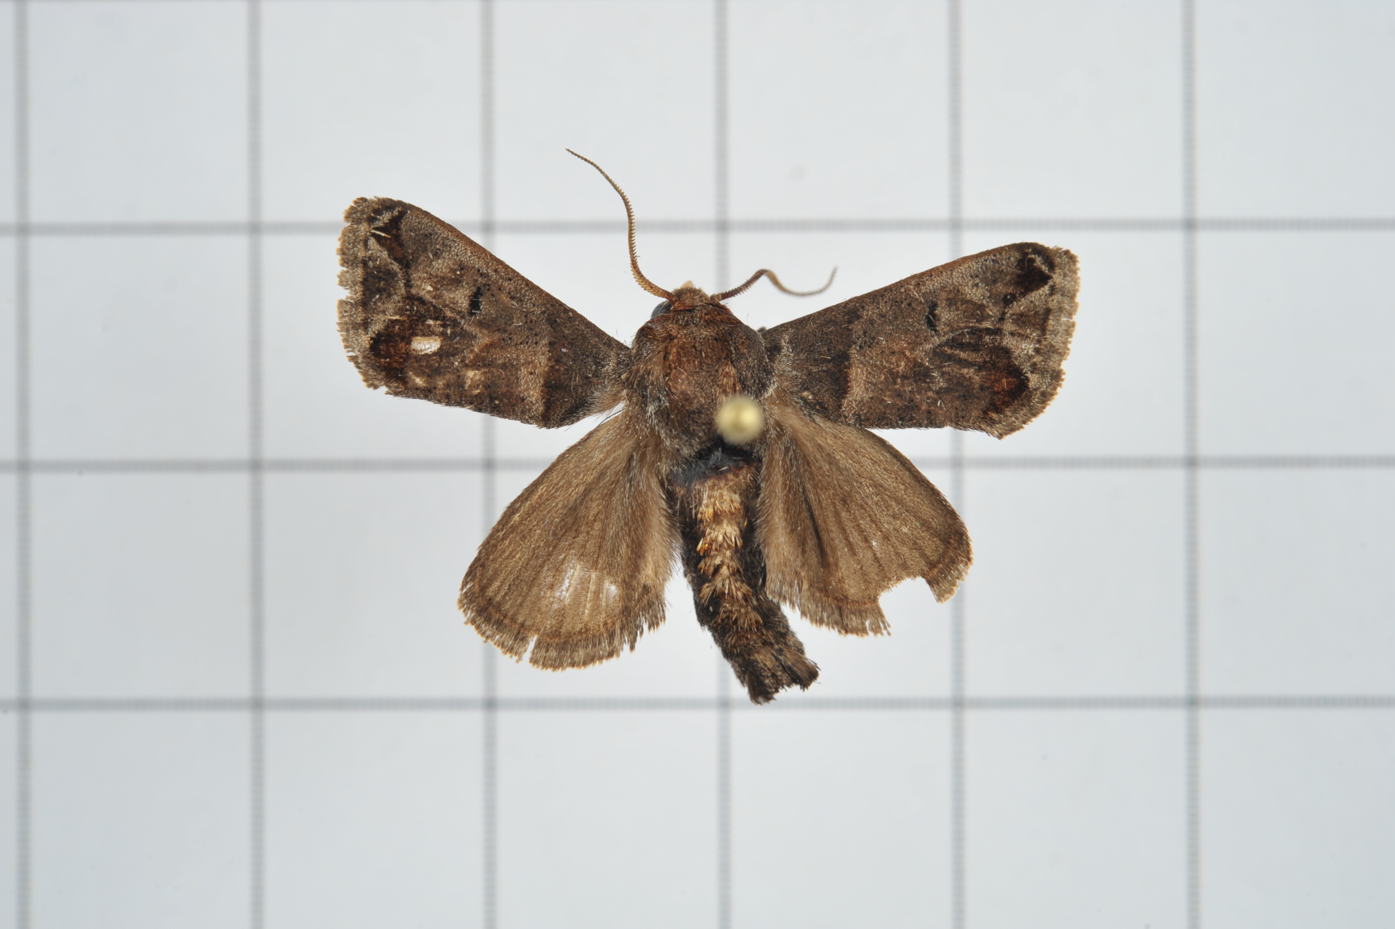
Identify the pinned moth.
Phlossa conjuncta
